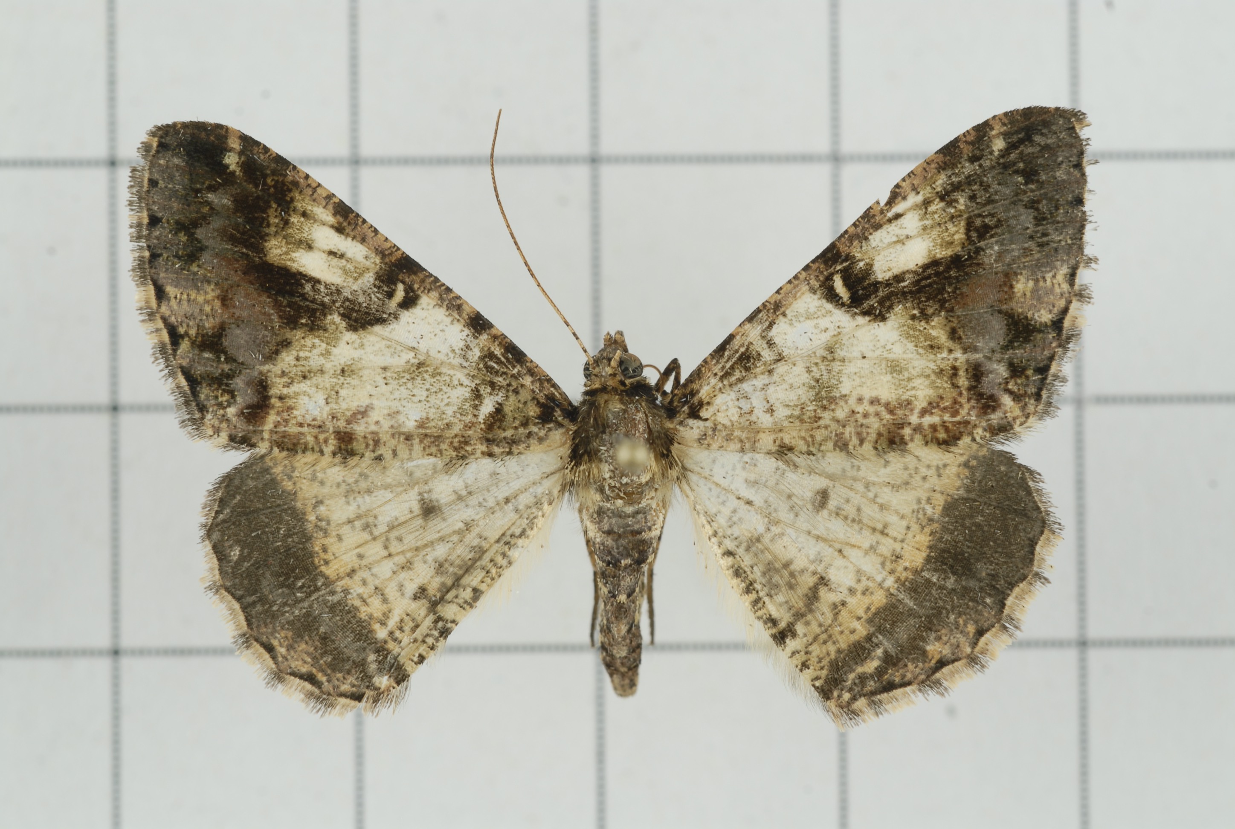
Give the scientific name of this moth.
Gasterocome pannosaria orta
